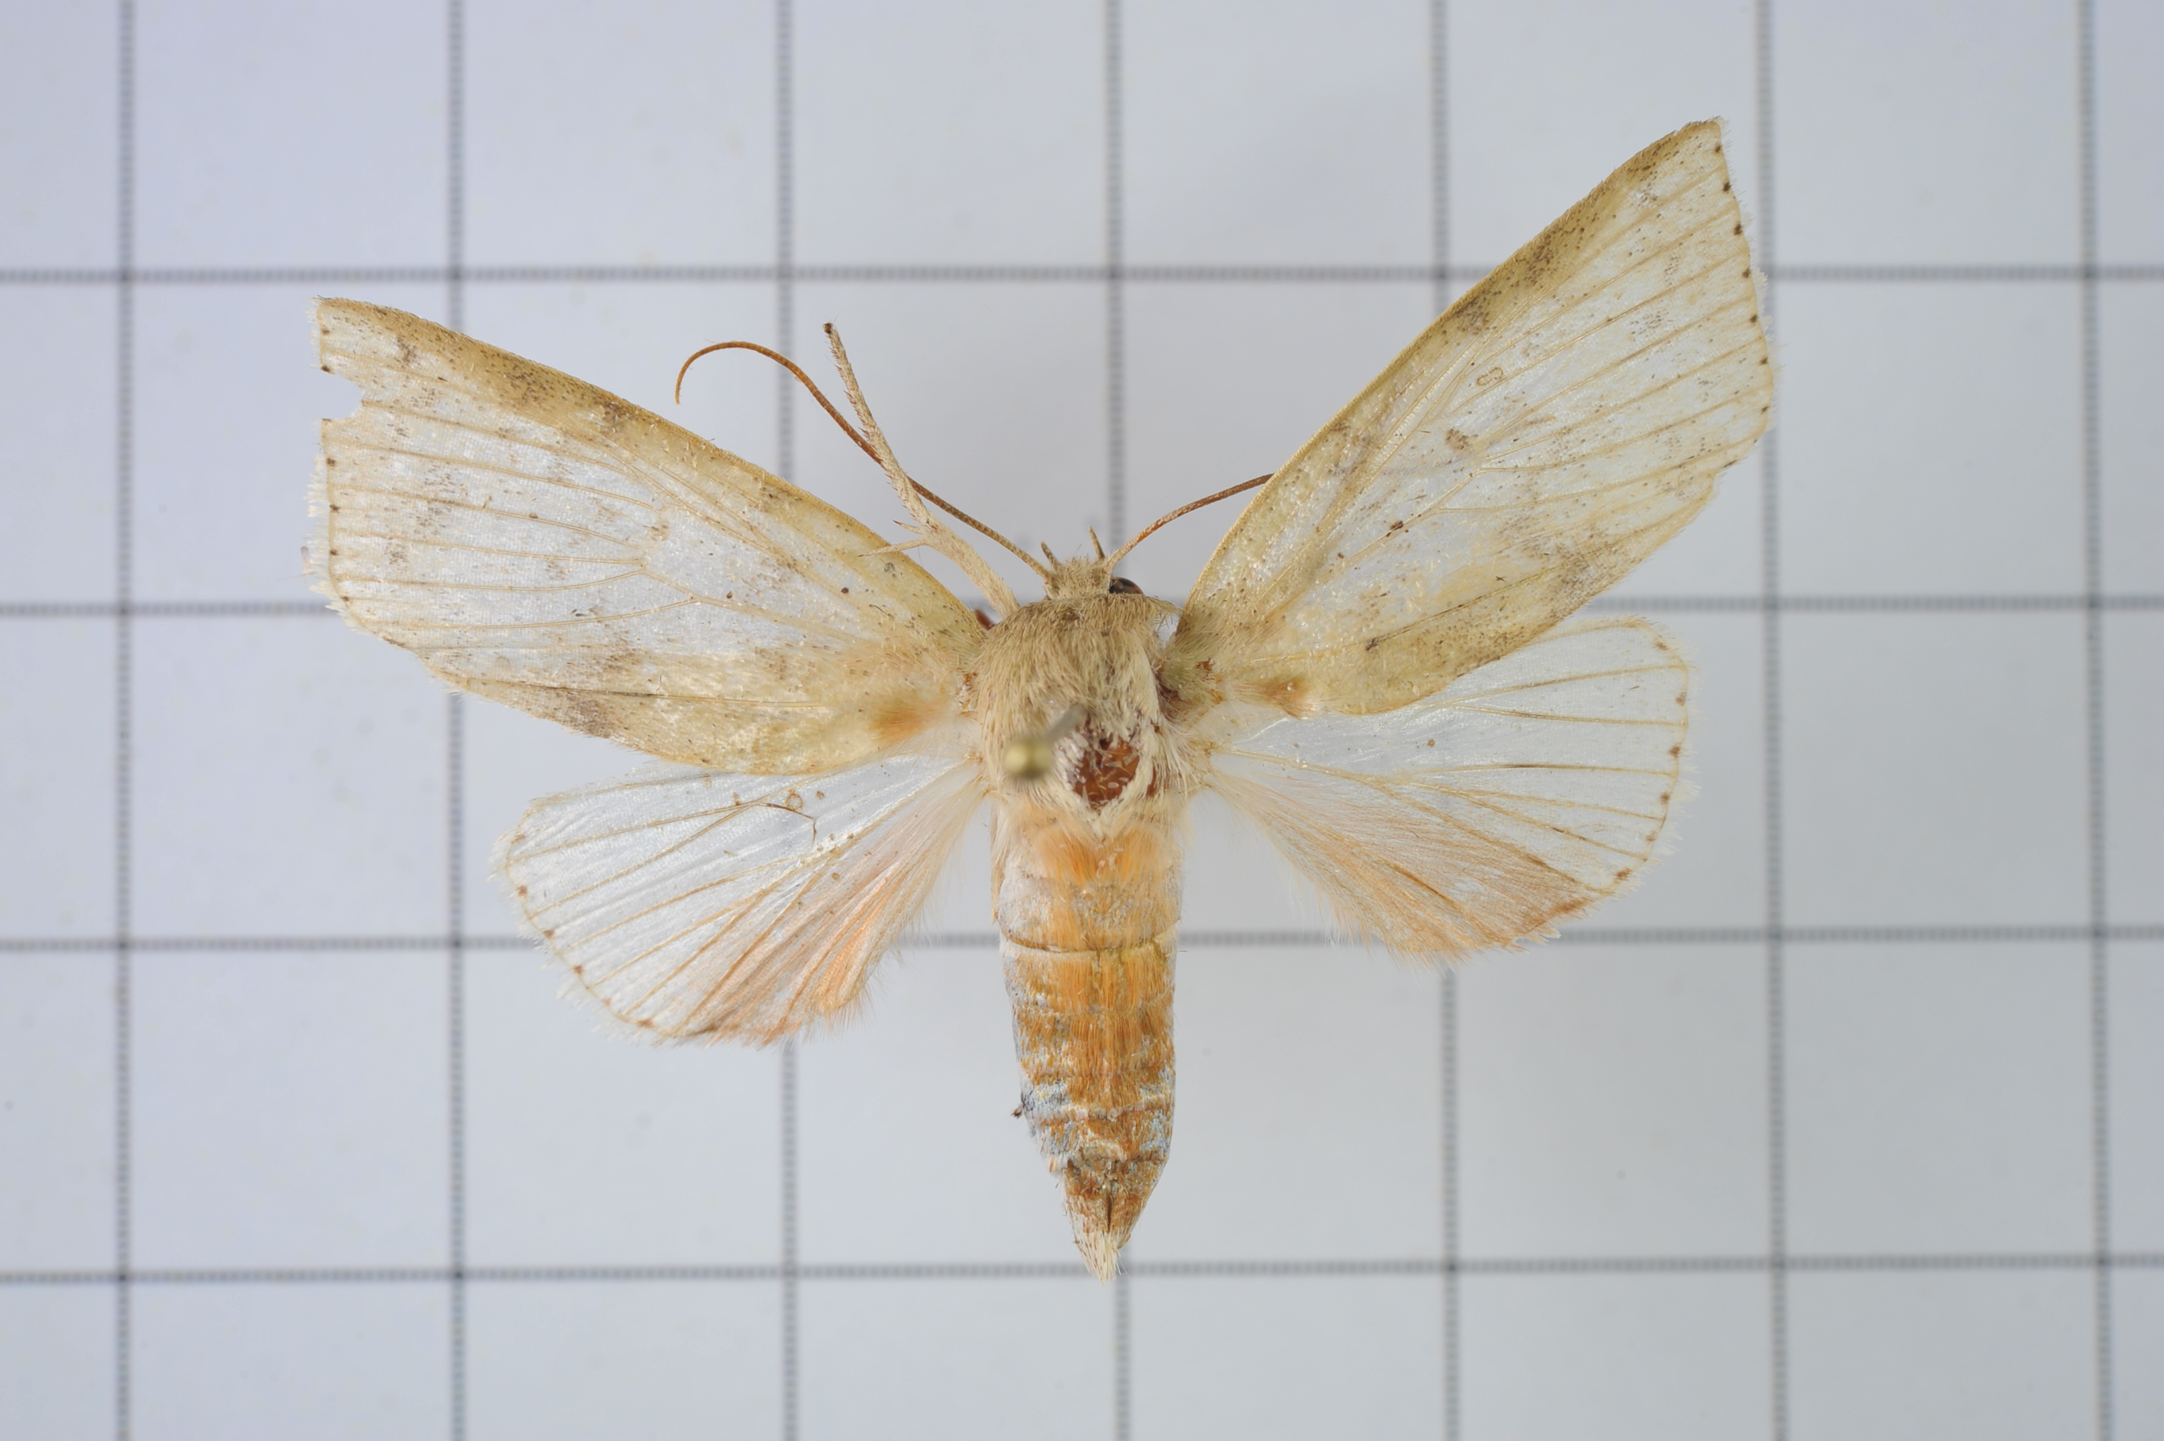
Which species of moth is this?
Tympanistes fusimargo
